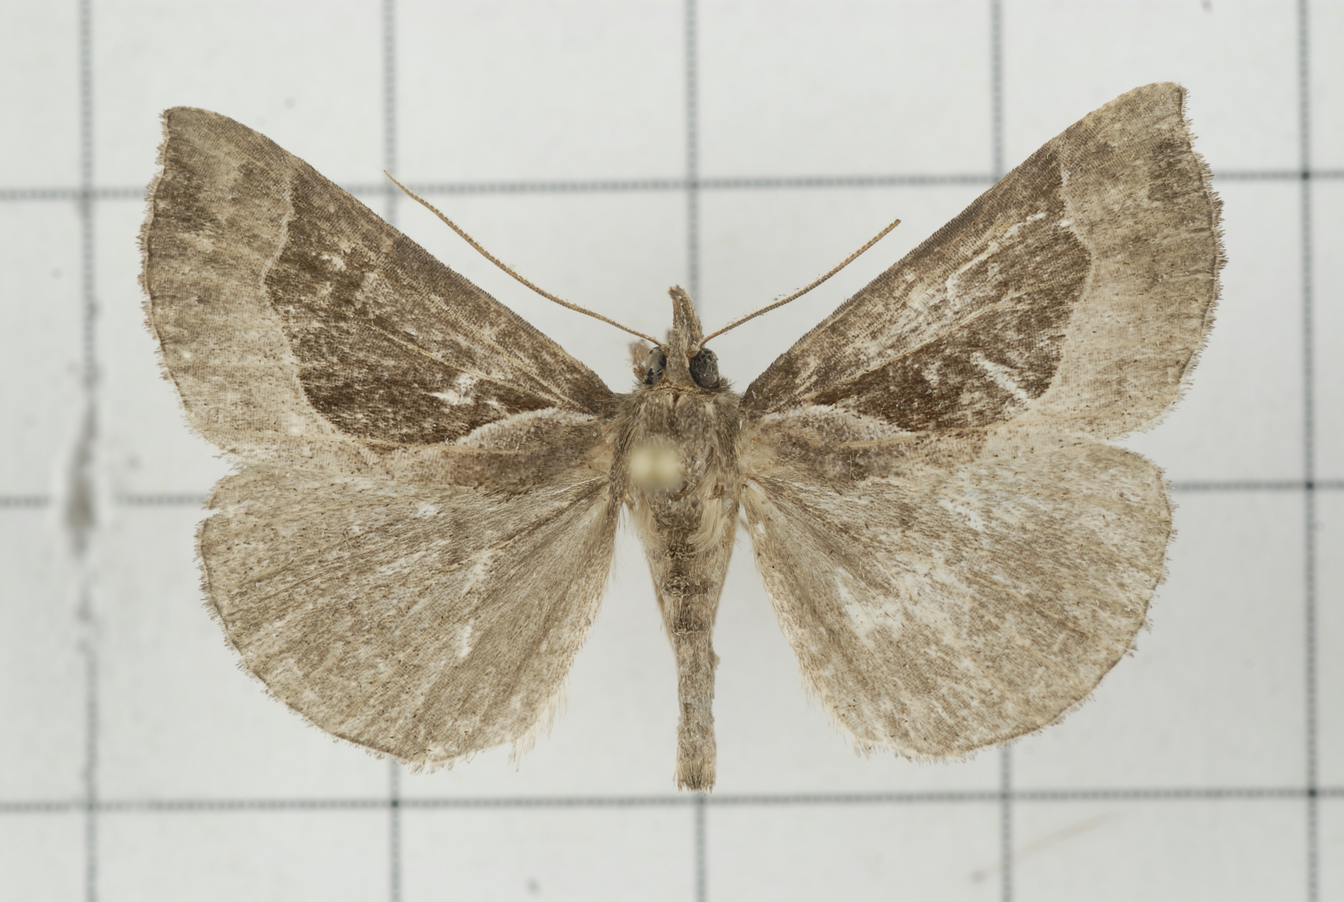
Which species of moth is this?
Hypena taiwana
